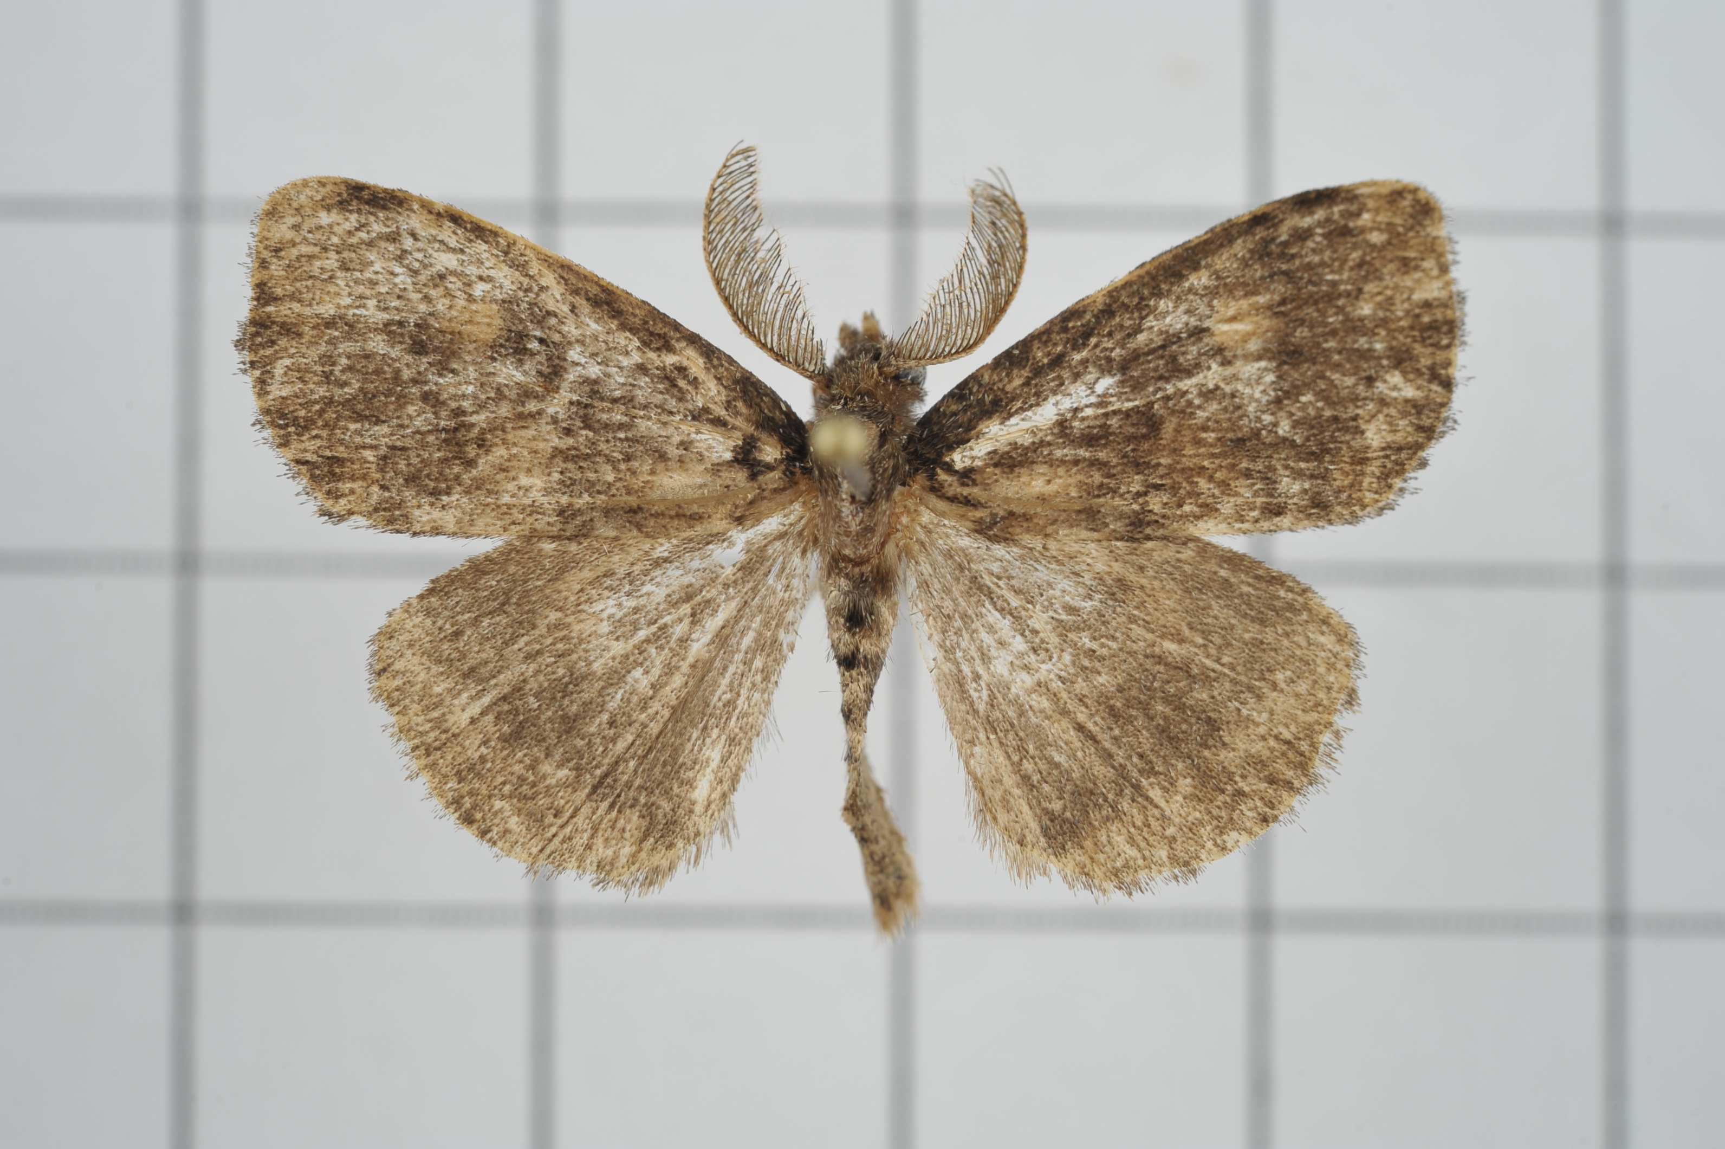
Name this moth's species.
Ilema kosemponica
